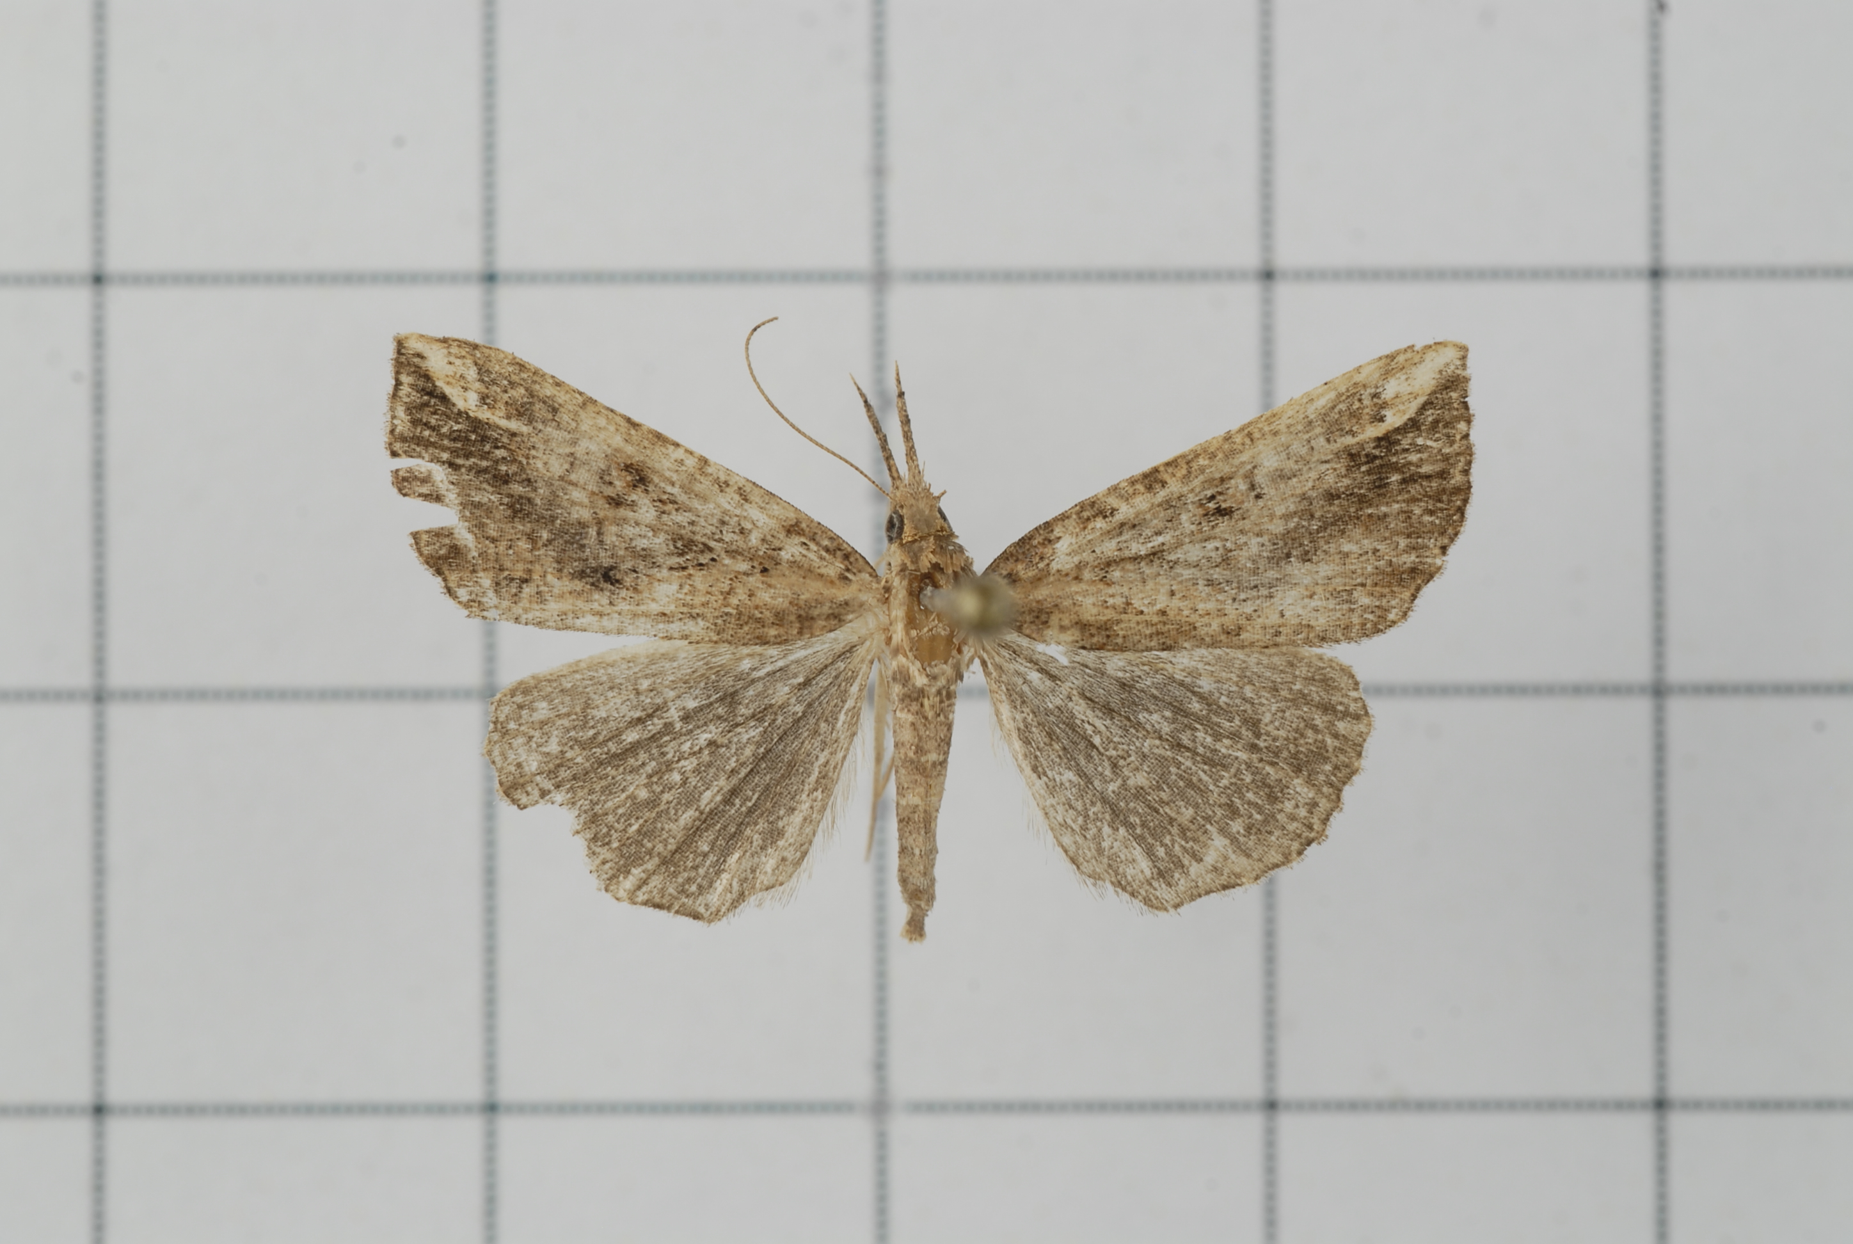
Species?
Hypena kanshireiensis
